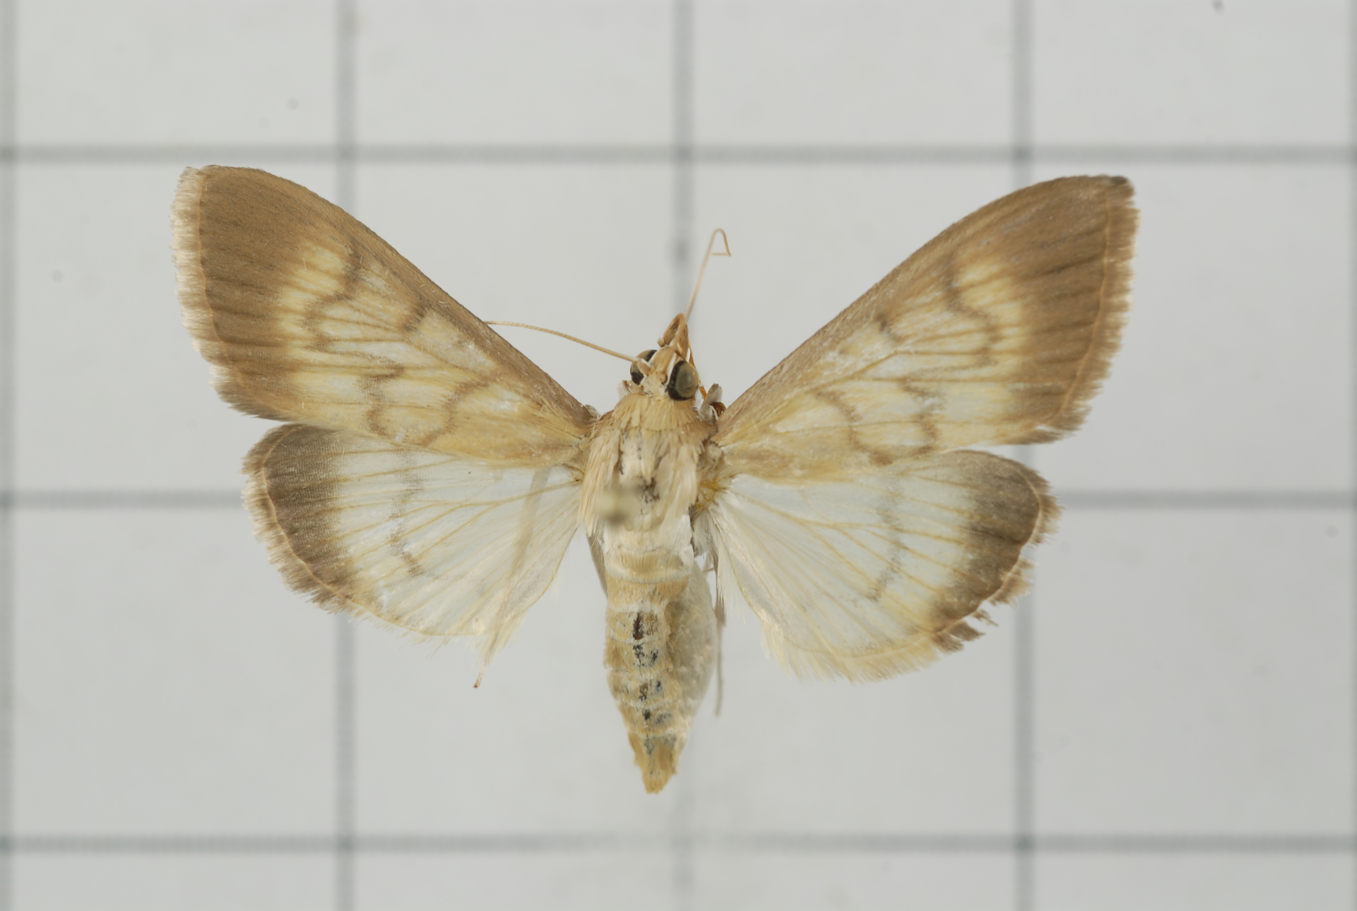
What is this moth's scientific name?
Crypsiptya coclesalis
